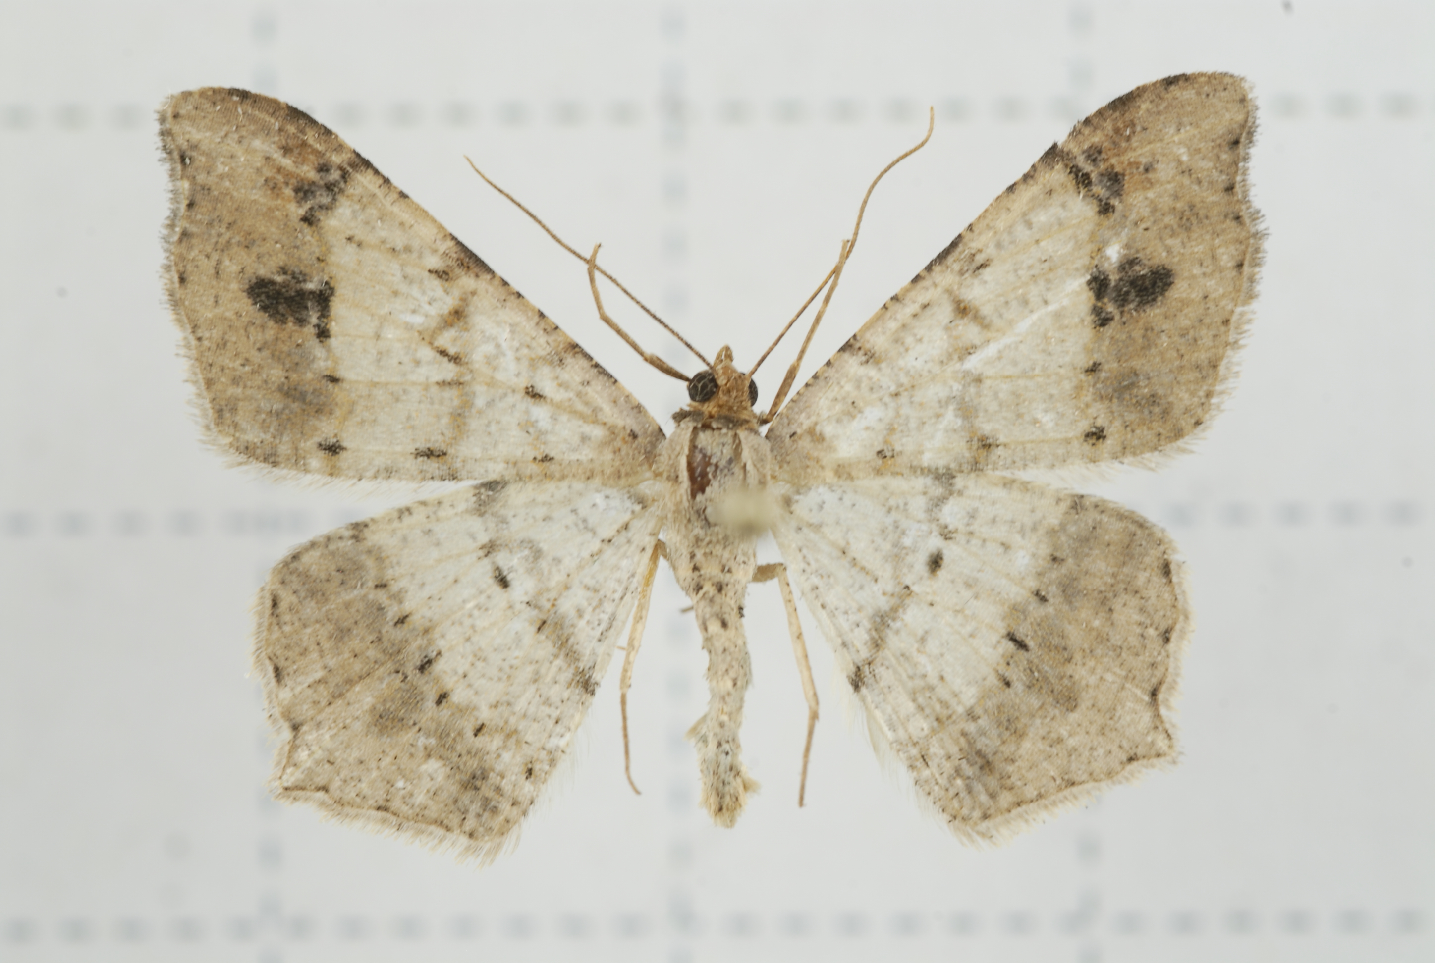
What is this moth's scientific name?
Macaria abydata
